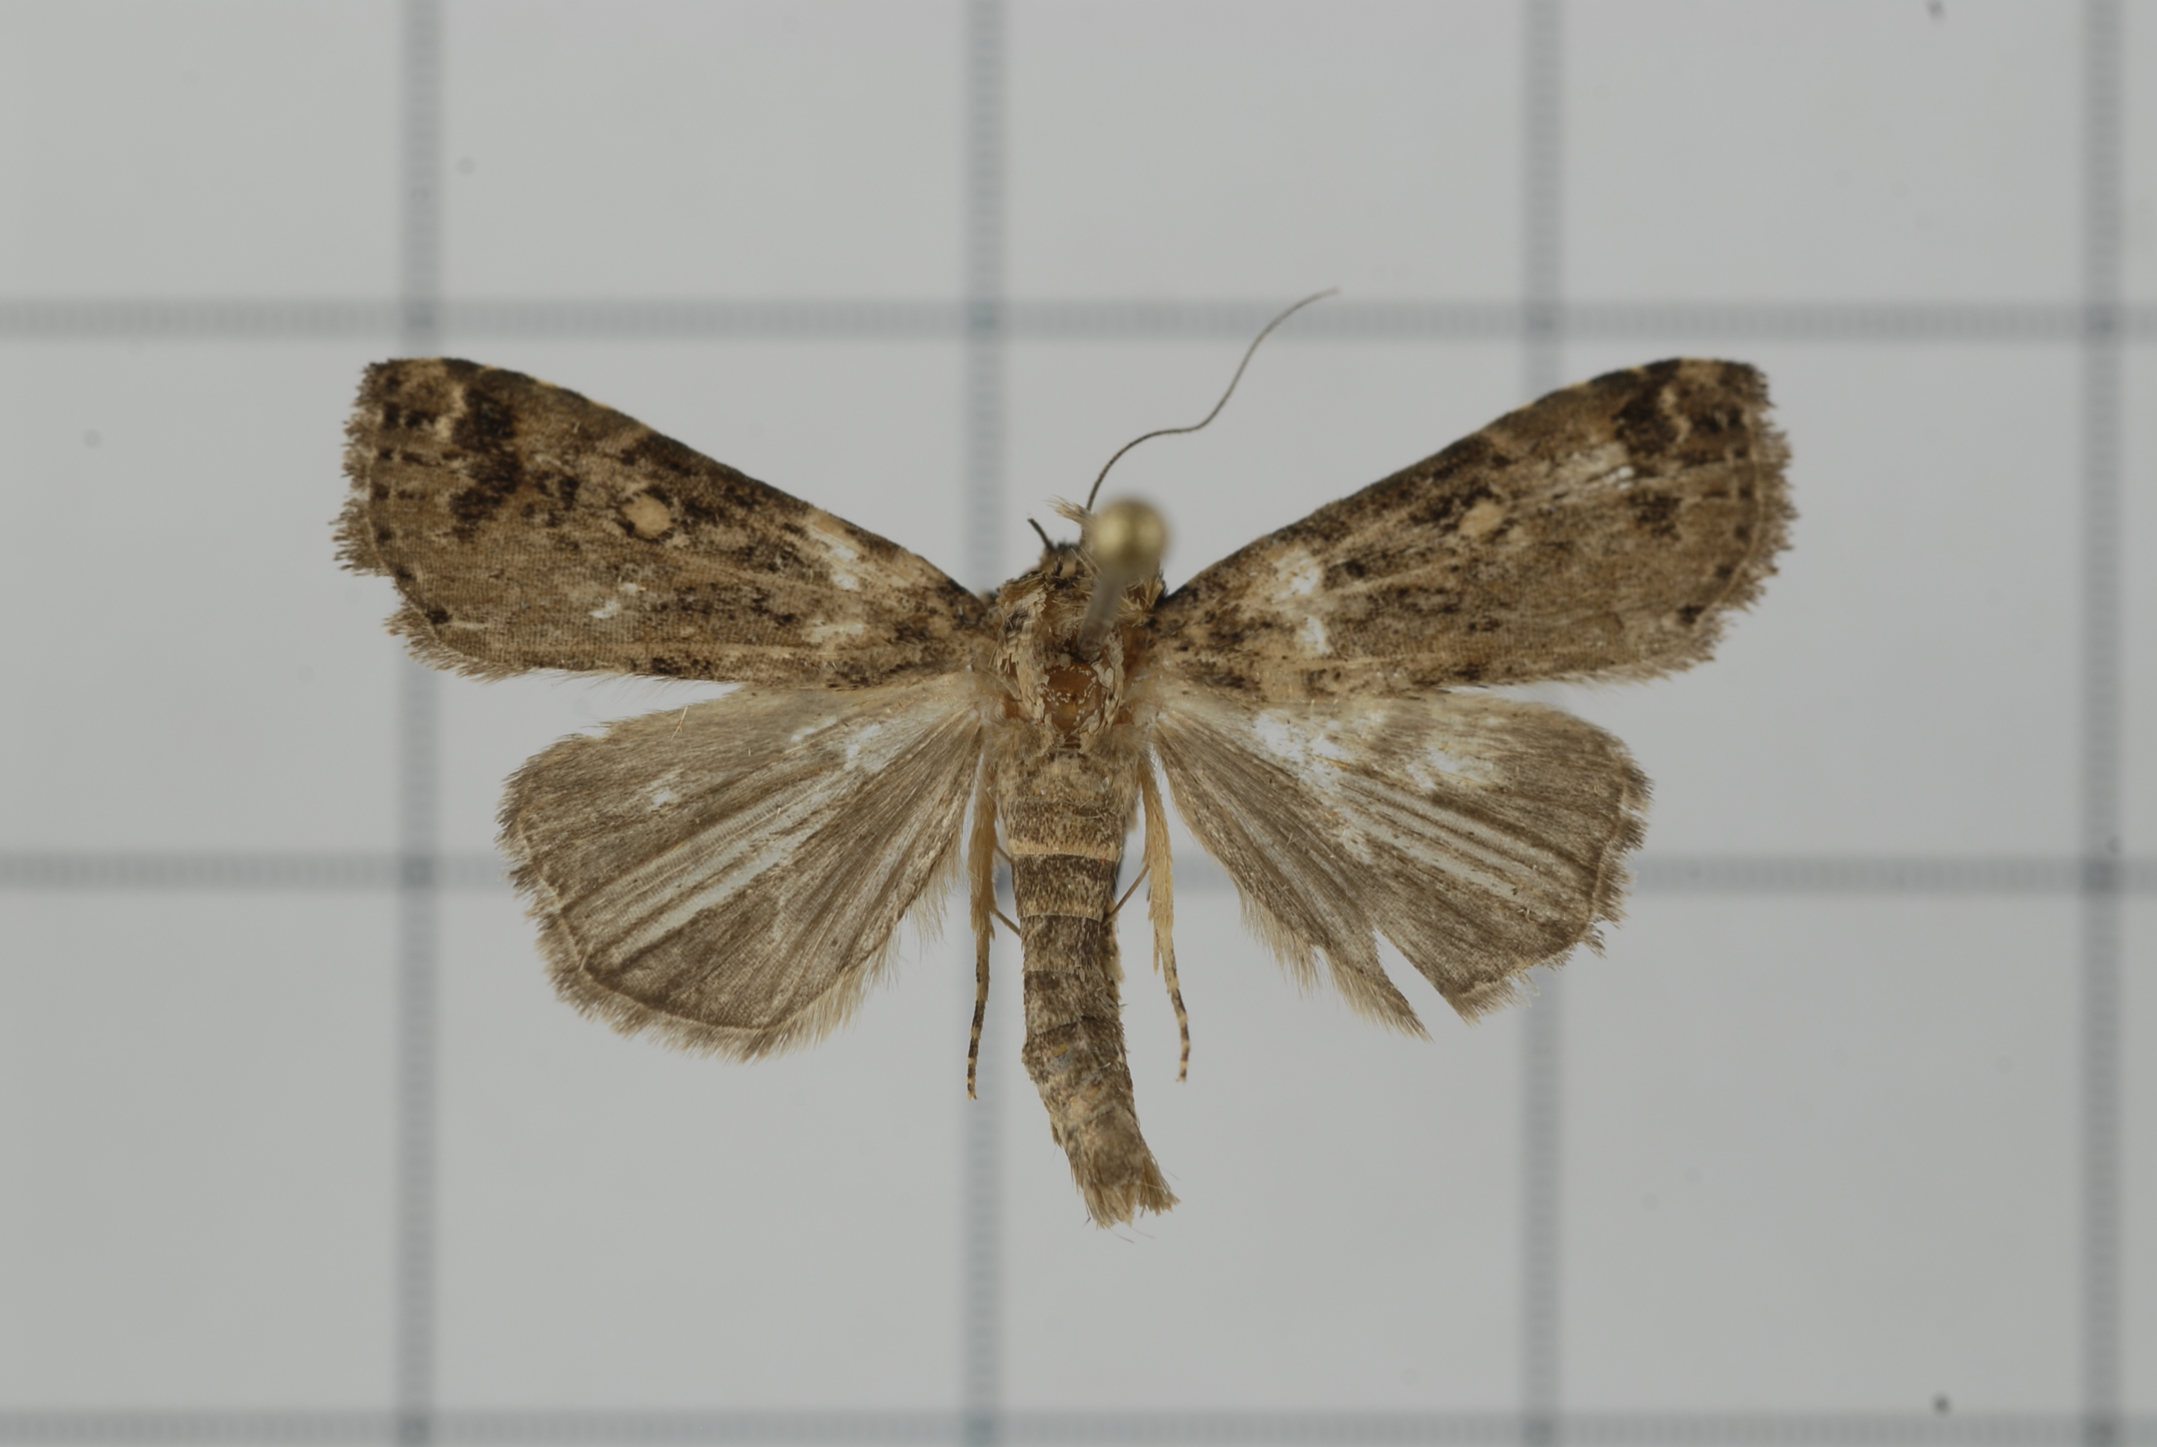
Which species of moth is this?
Oglasa sordida
